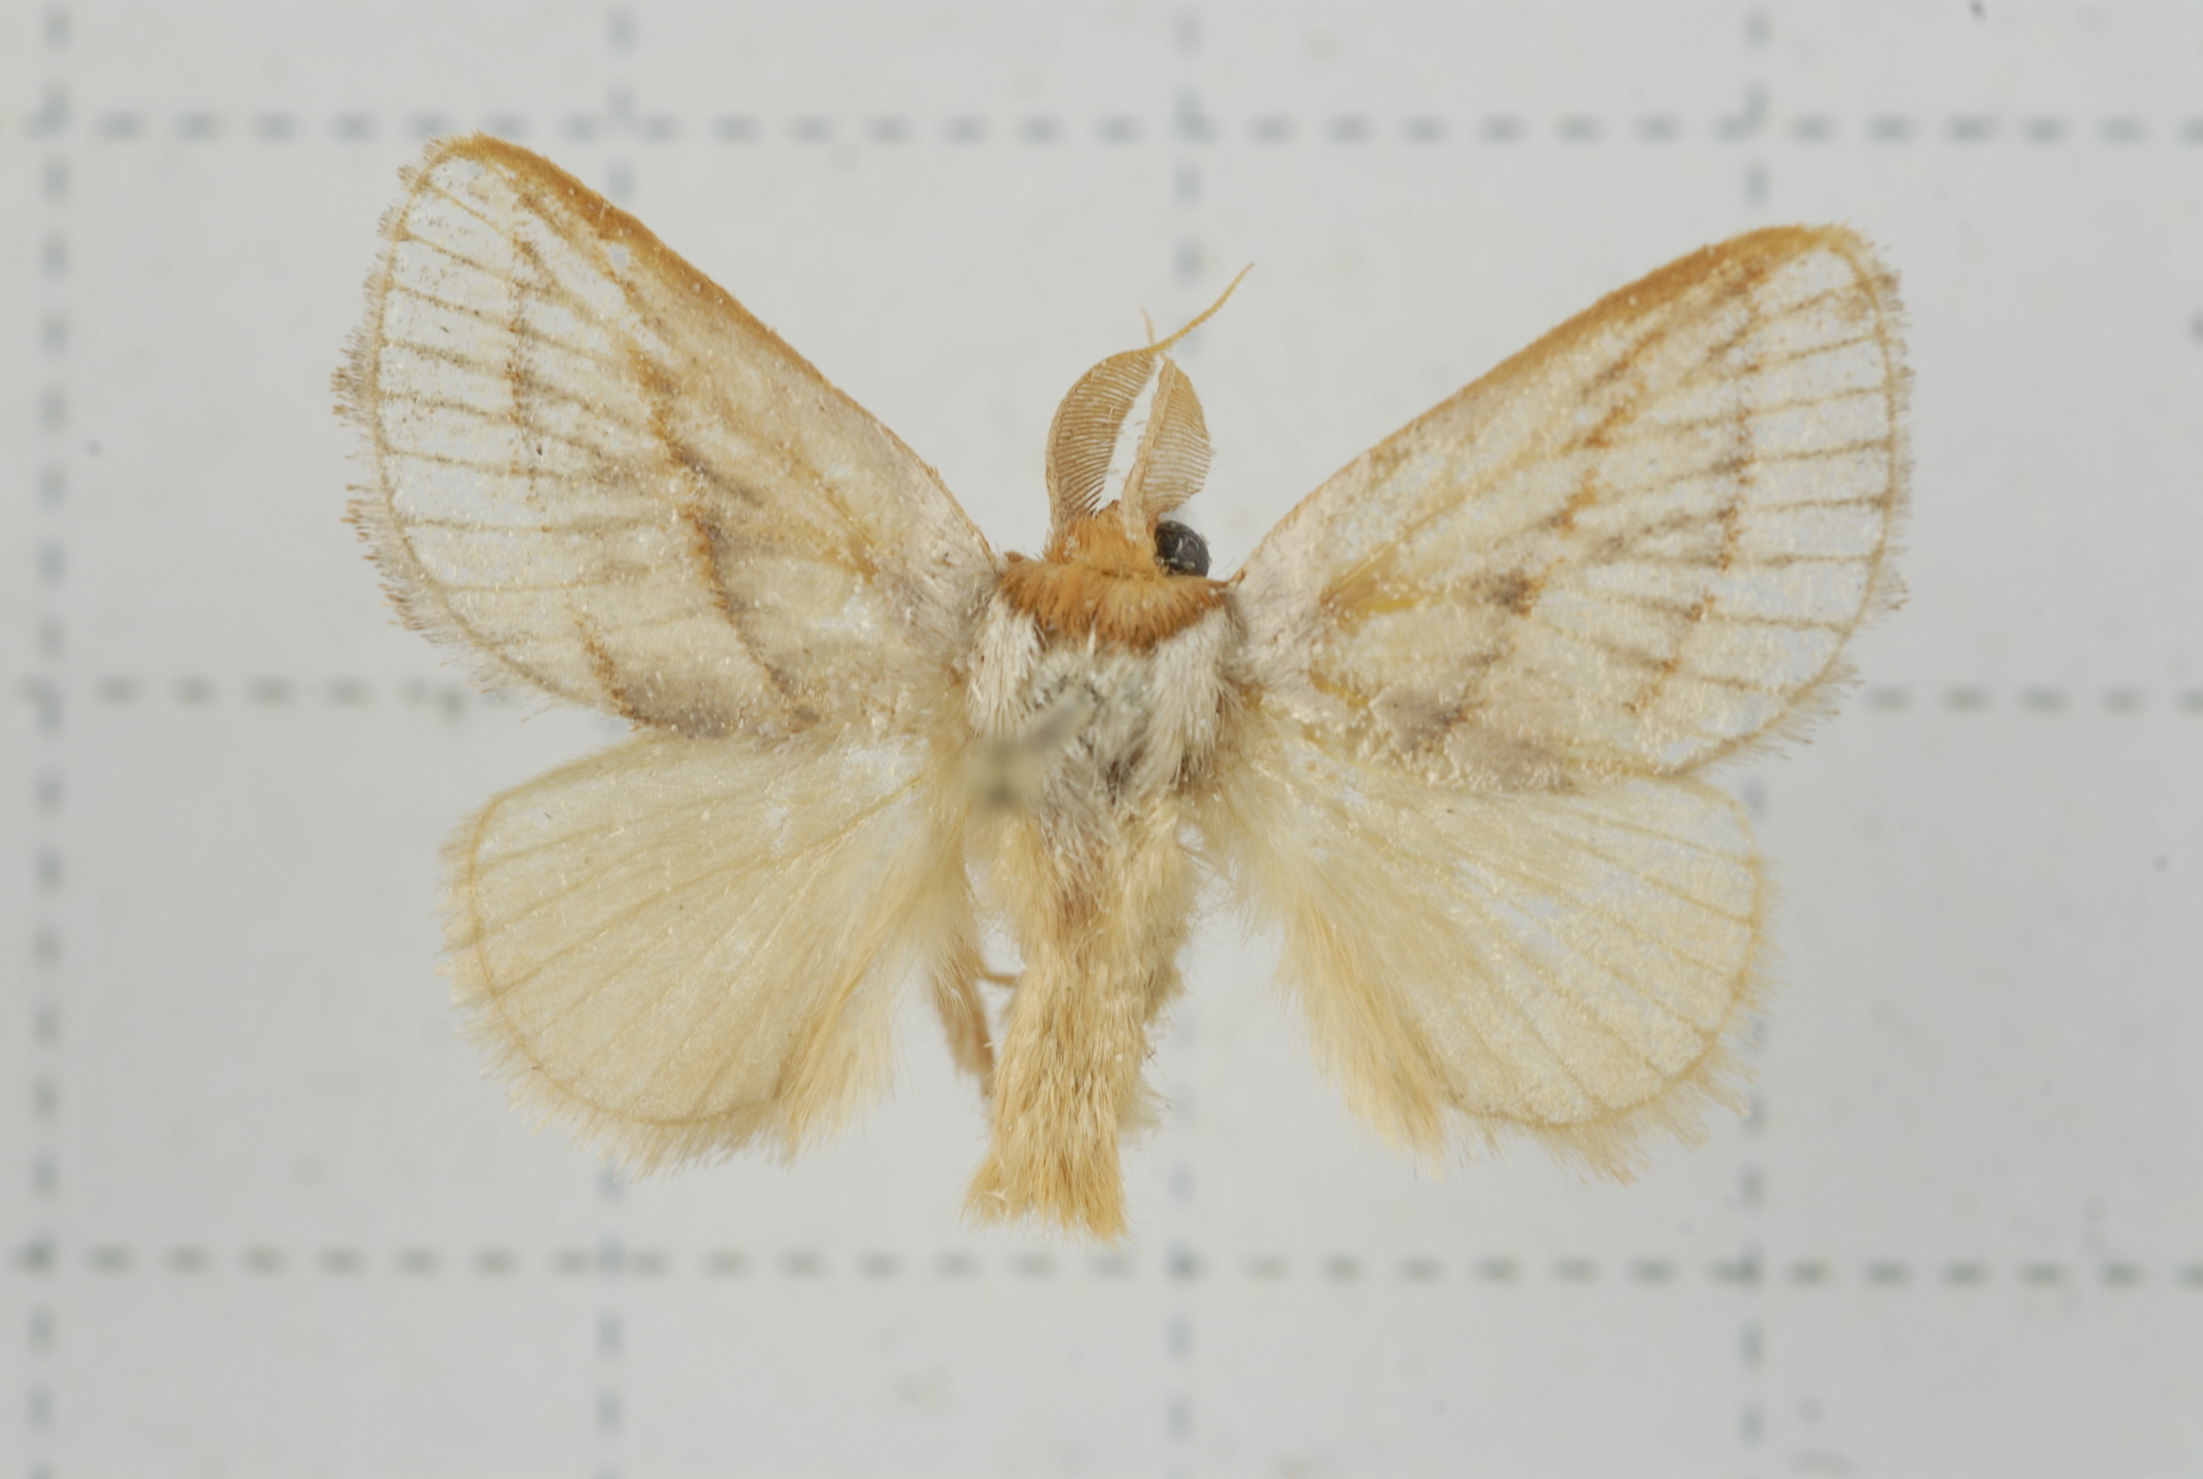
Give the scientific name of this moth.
Cania heppneri
